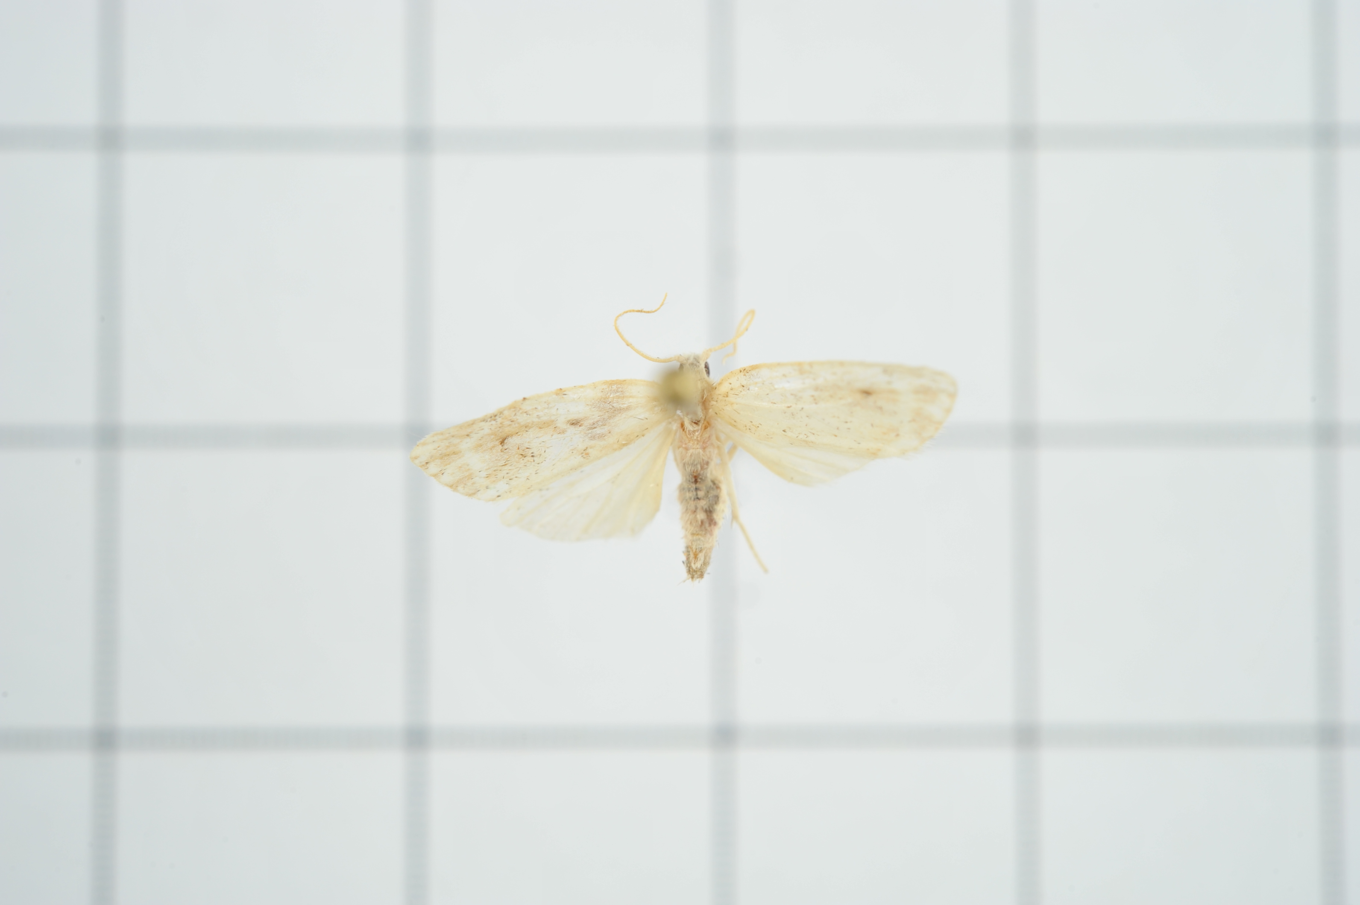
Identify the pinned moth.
Schistophleps bipuncta
